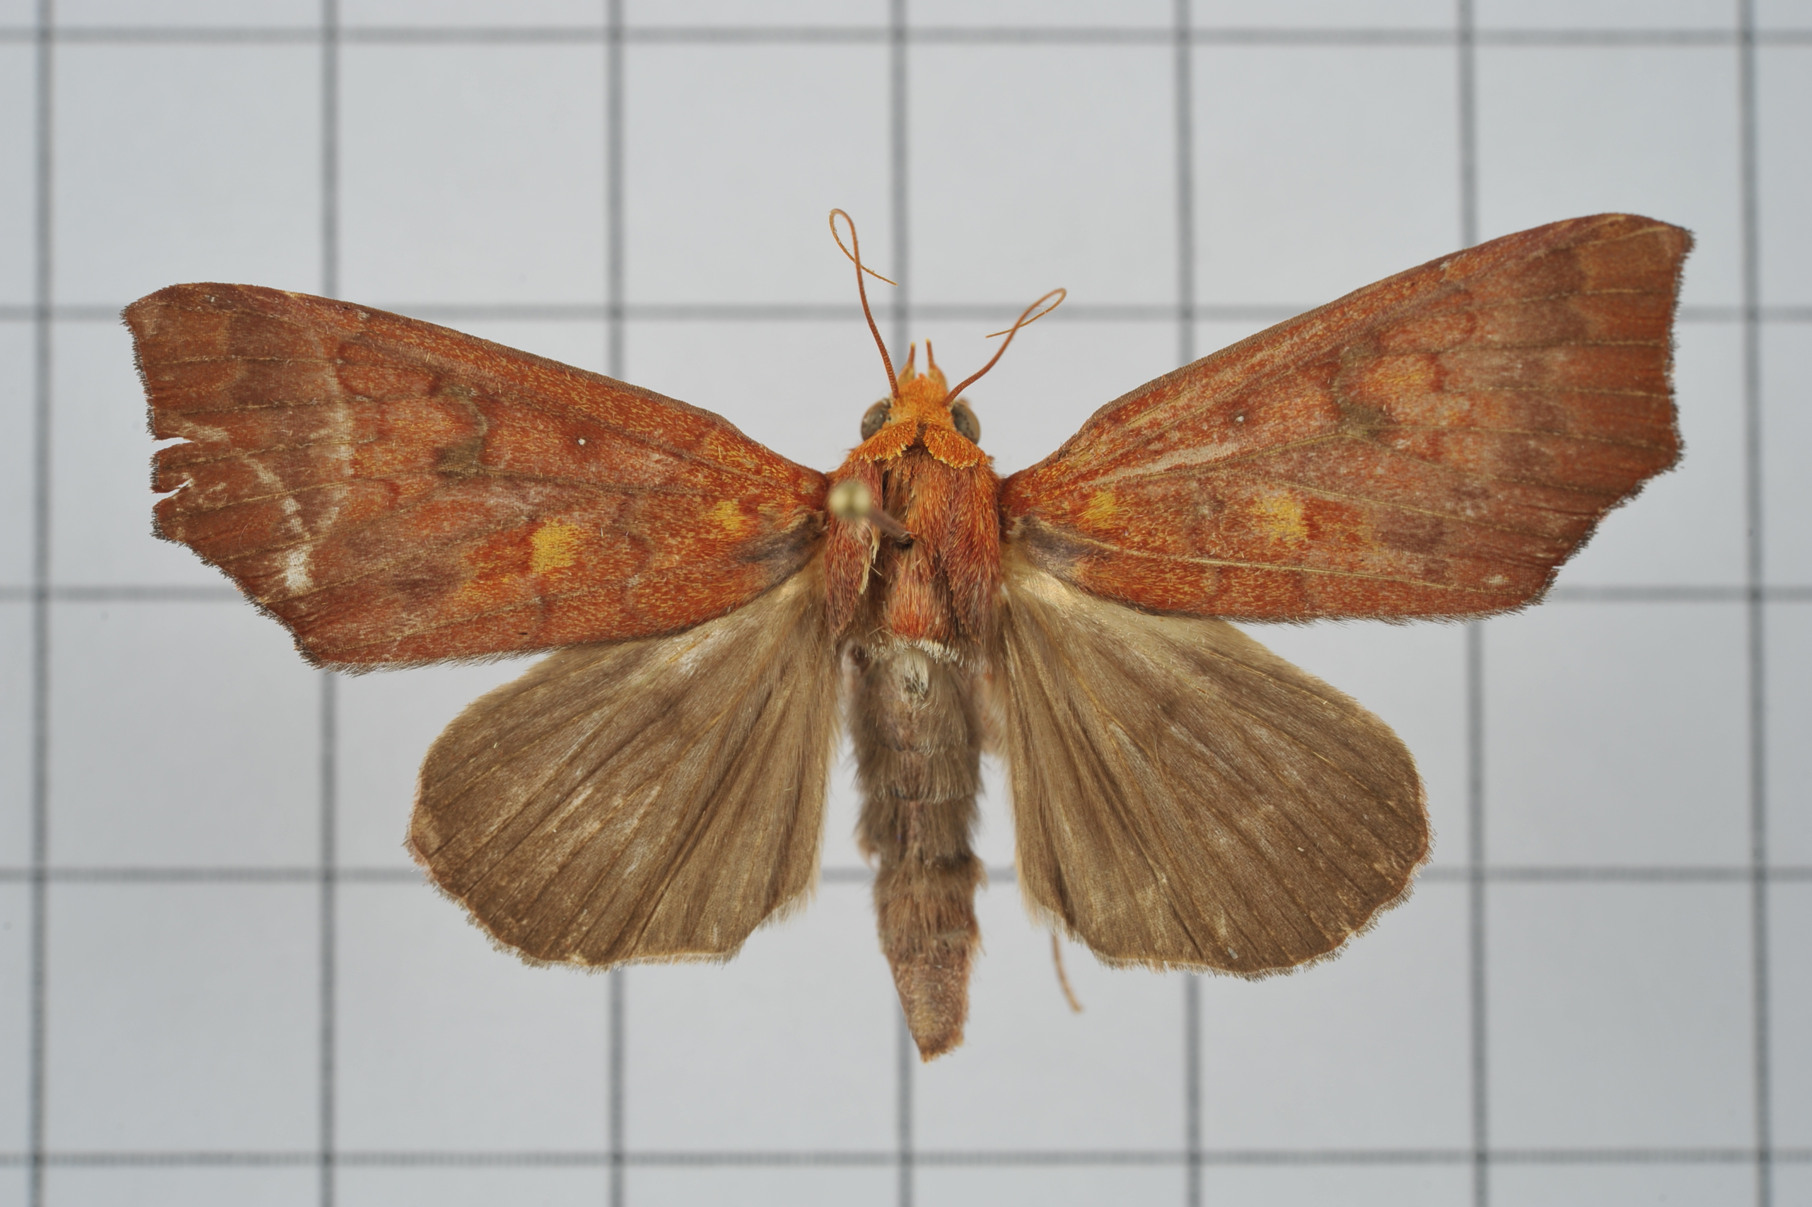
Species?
Rusicada privata
